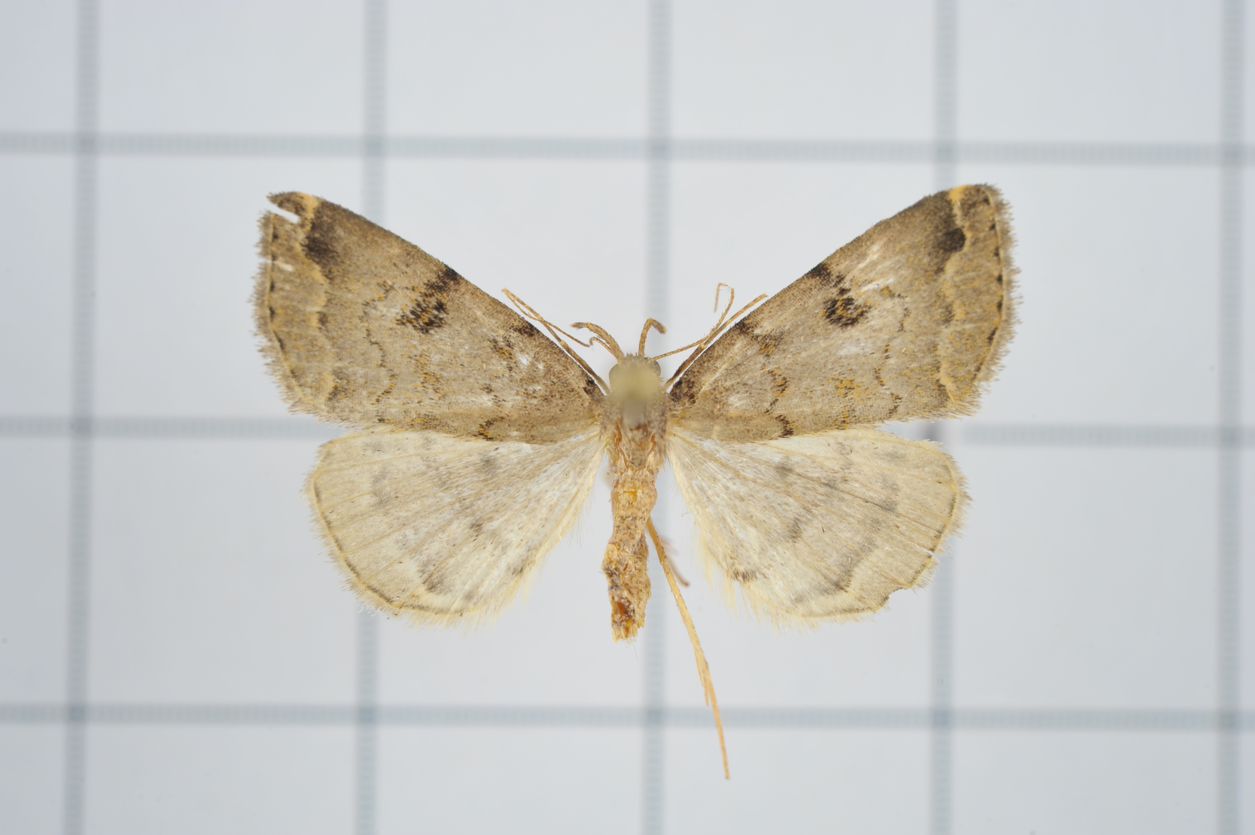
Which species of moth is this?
Sinarella takasago
